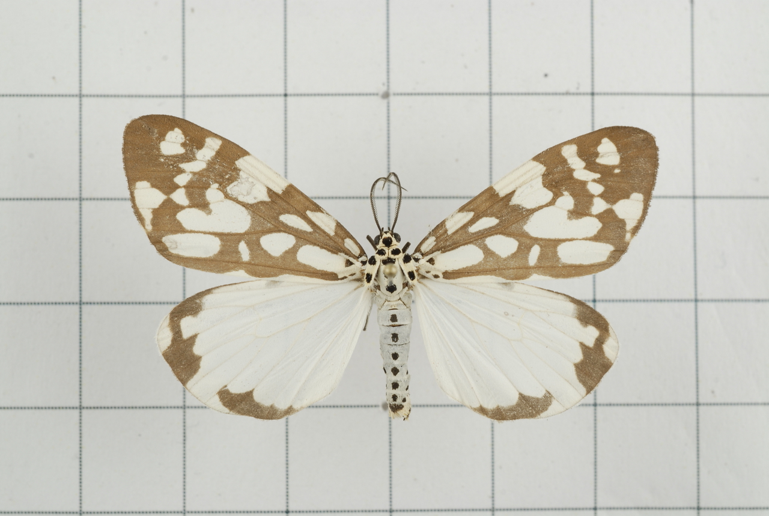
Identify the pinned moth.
Utetheisa fractifascia
